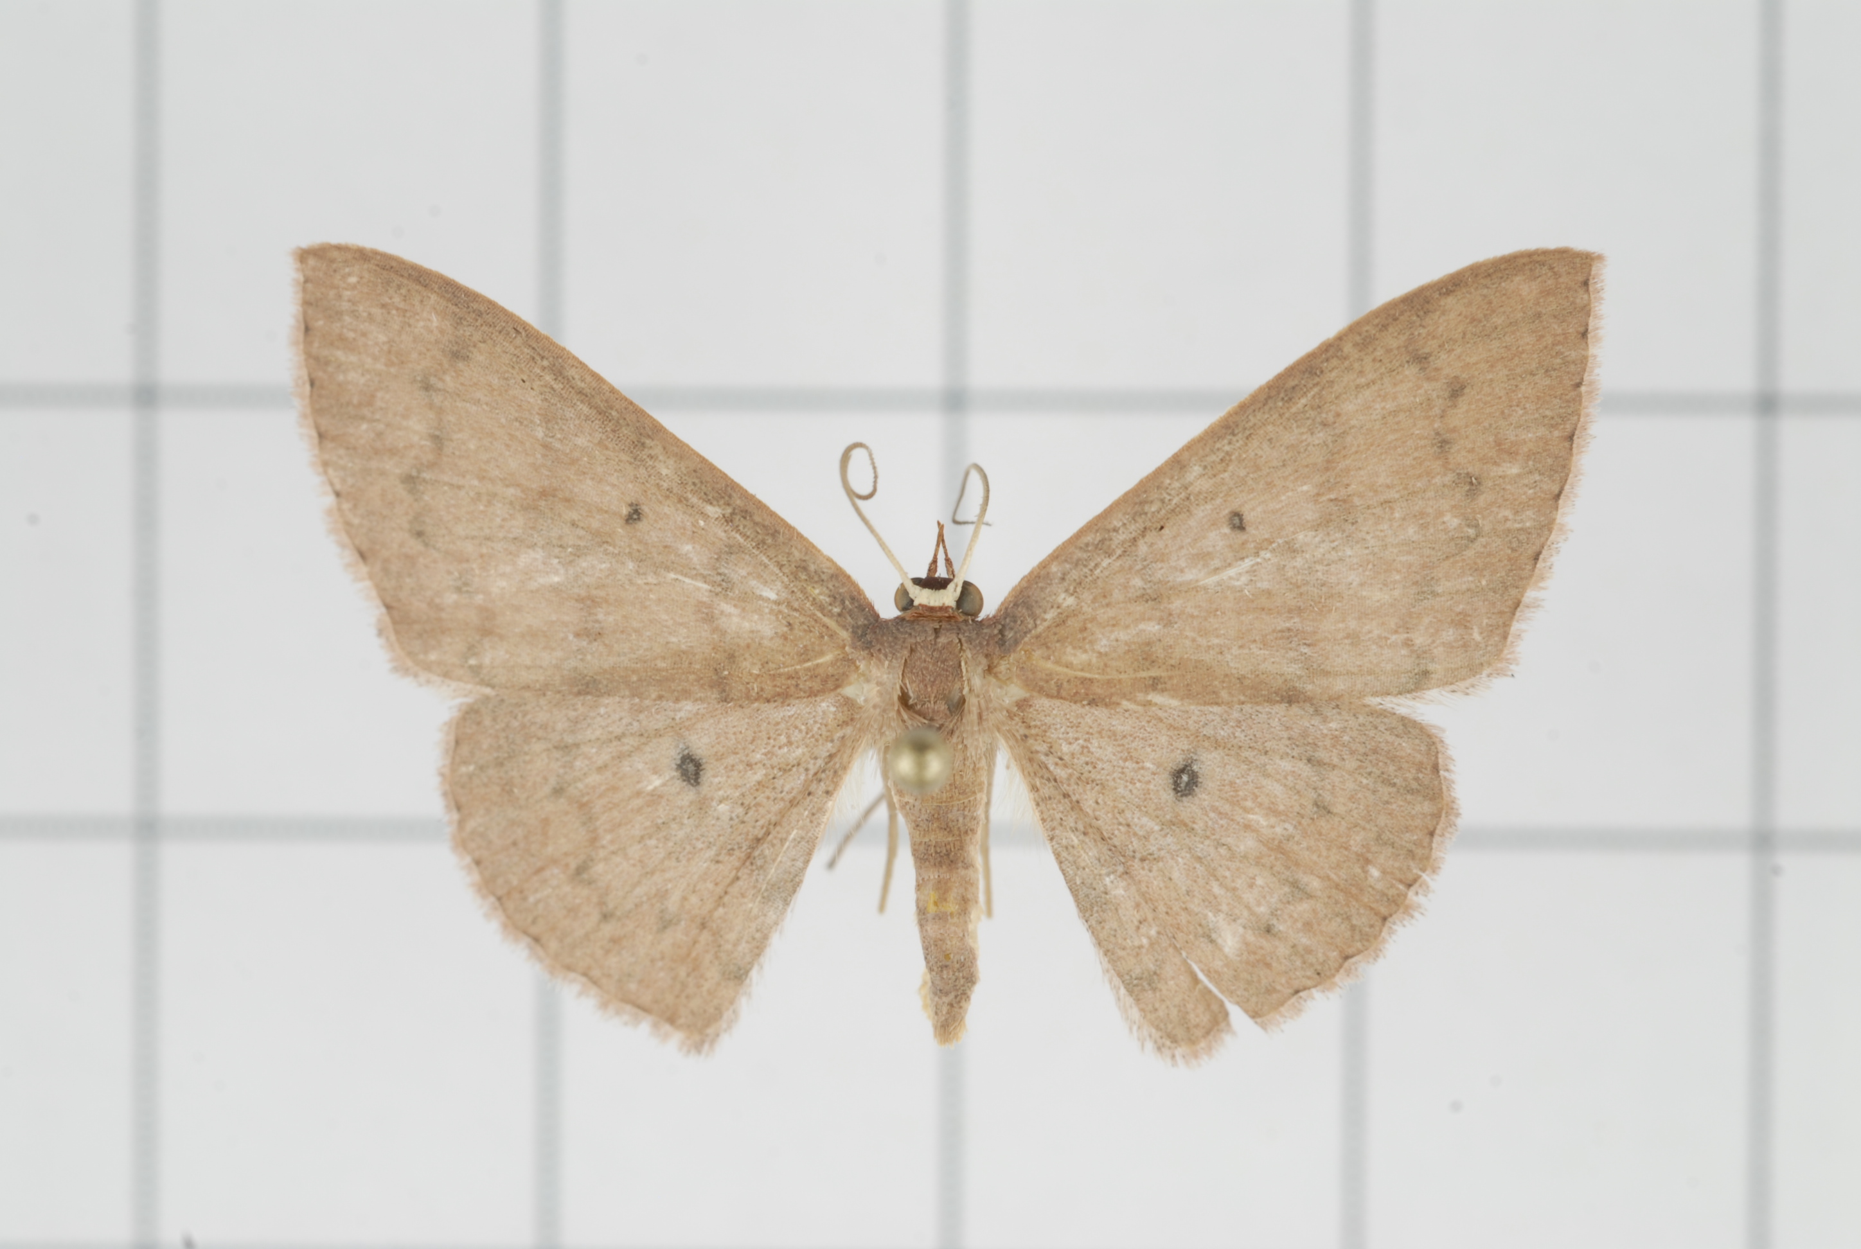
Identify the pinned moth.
Organopoda carnearia carnearia
